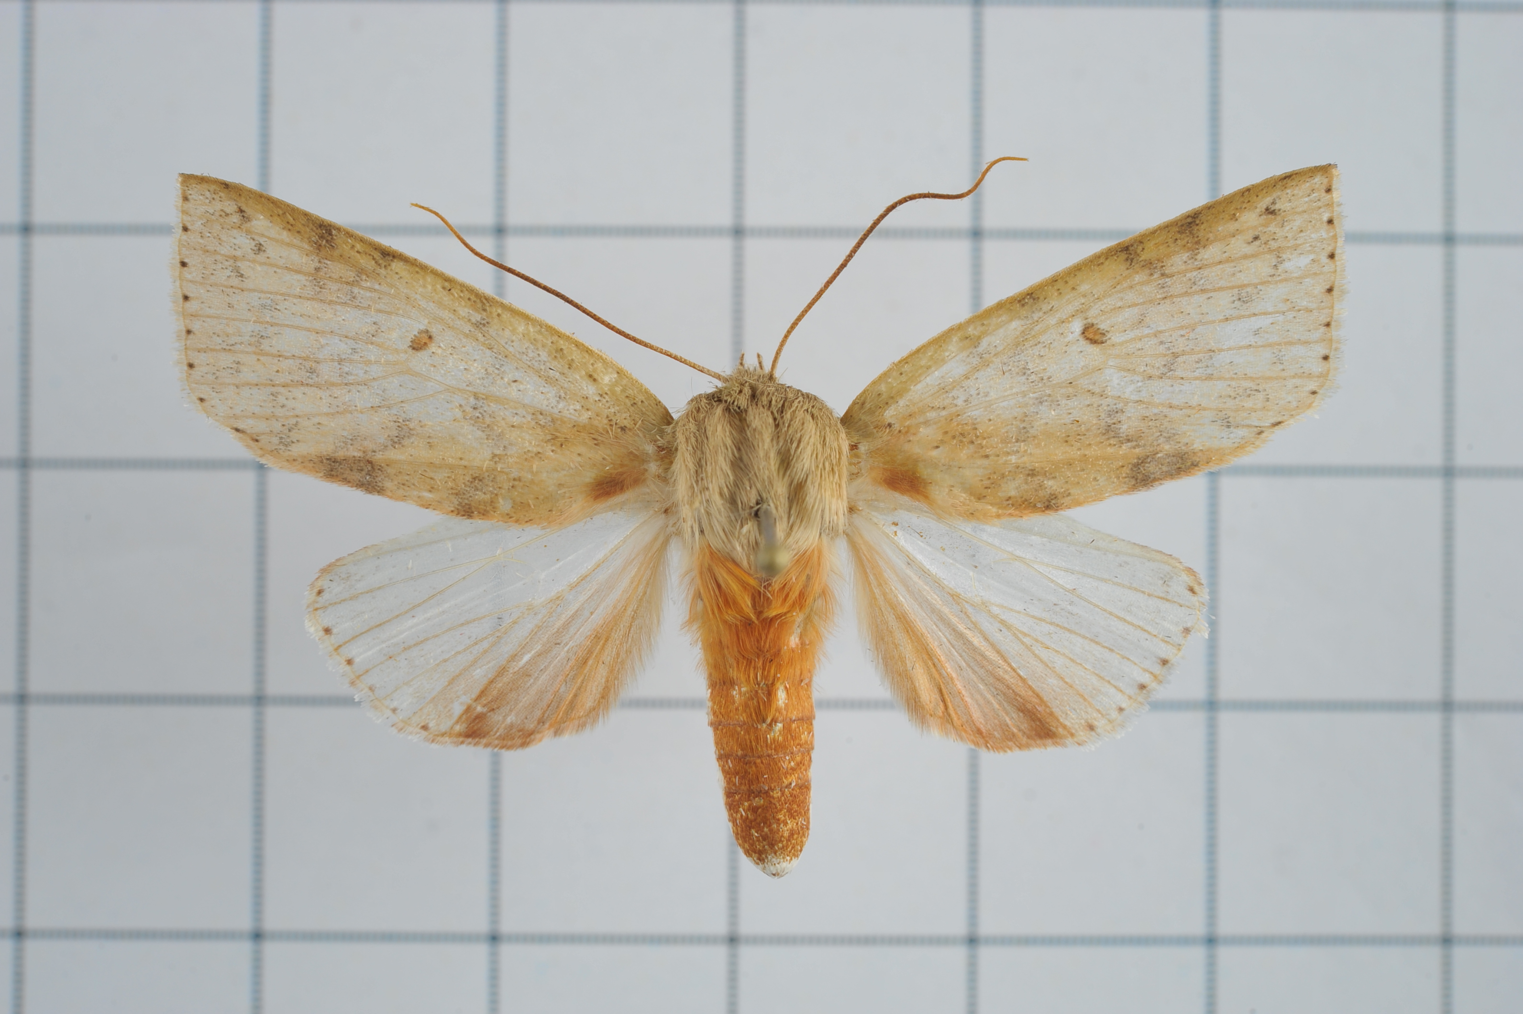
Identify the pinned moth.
Tympanistes fusimargo
